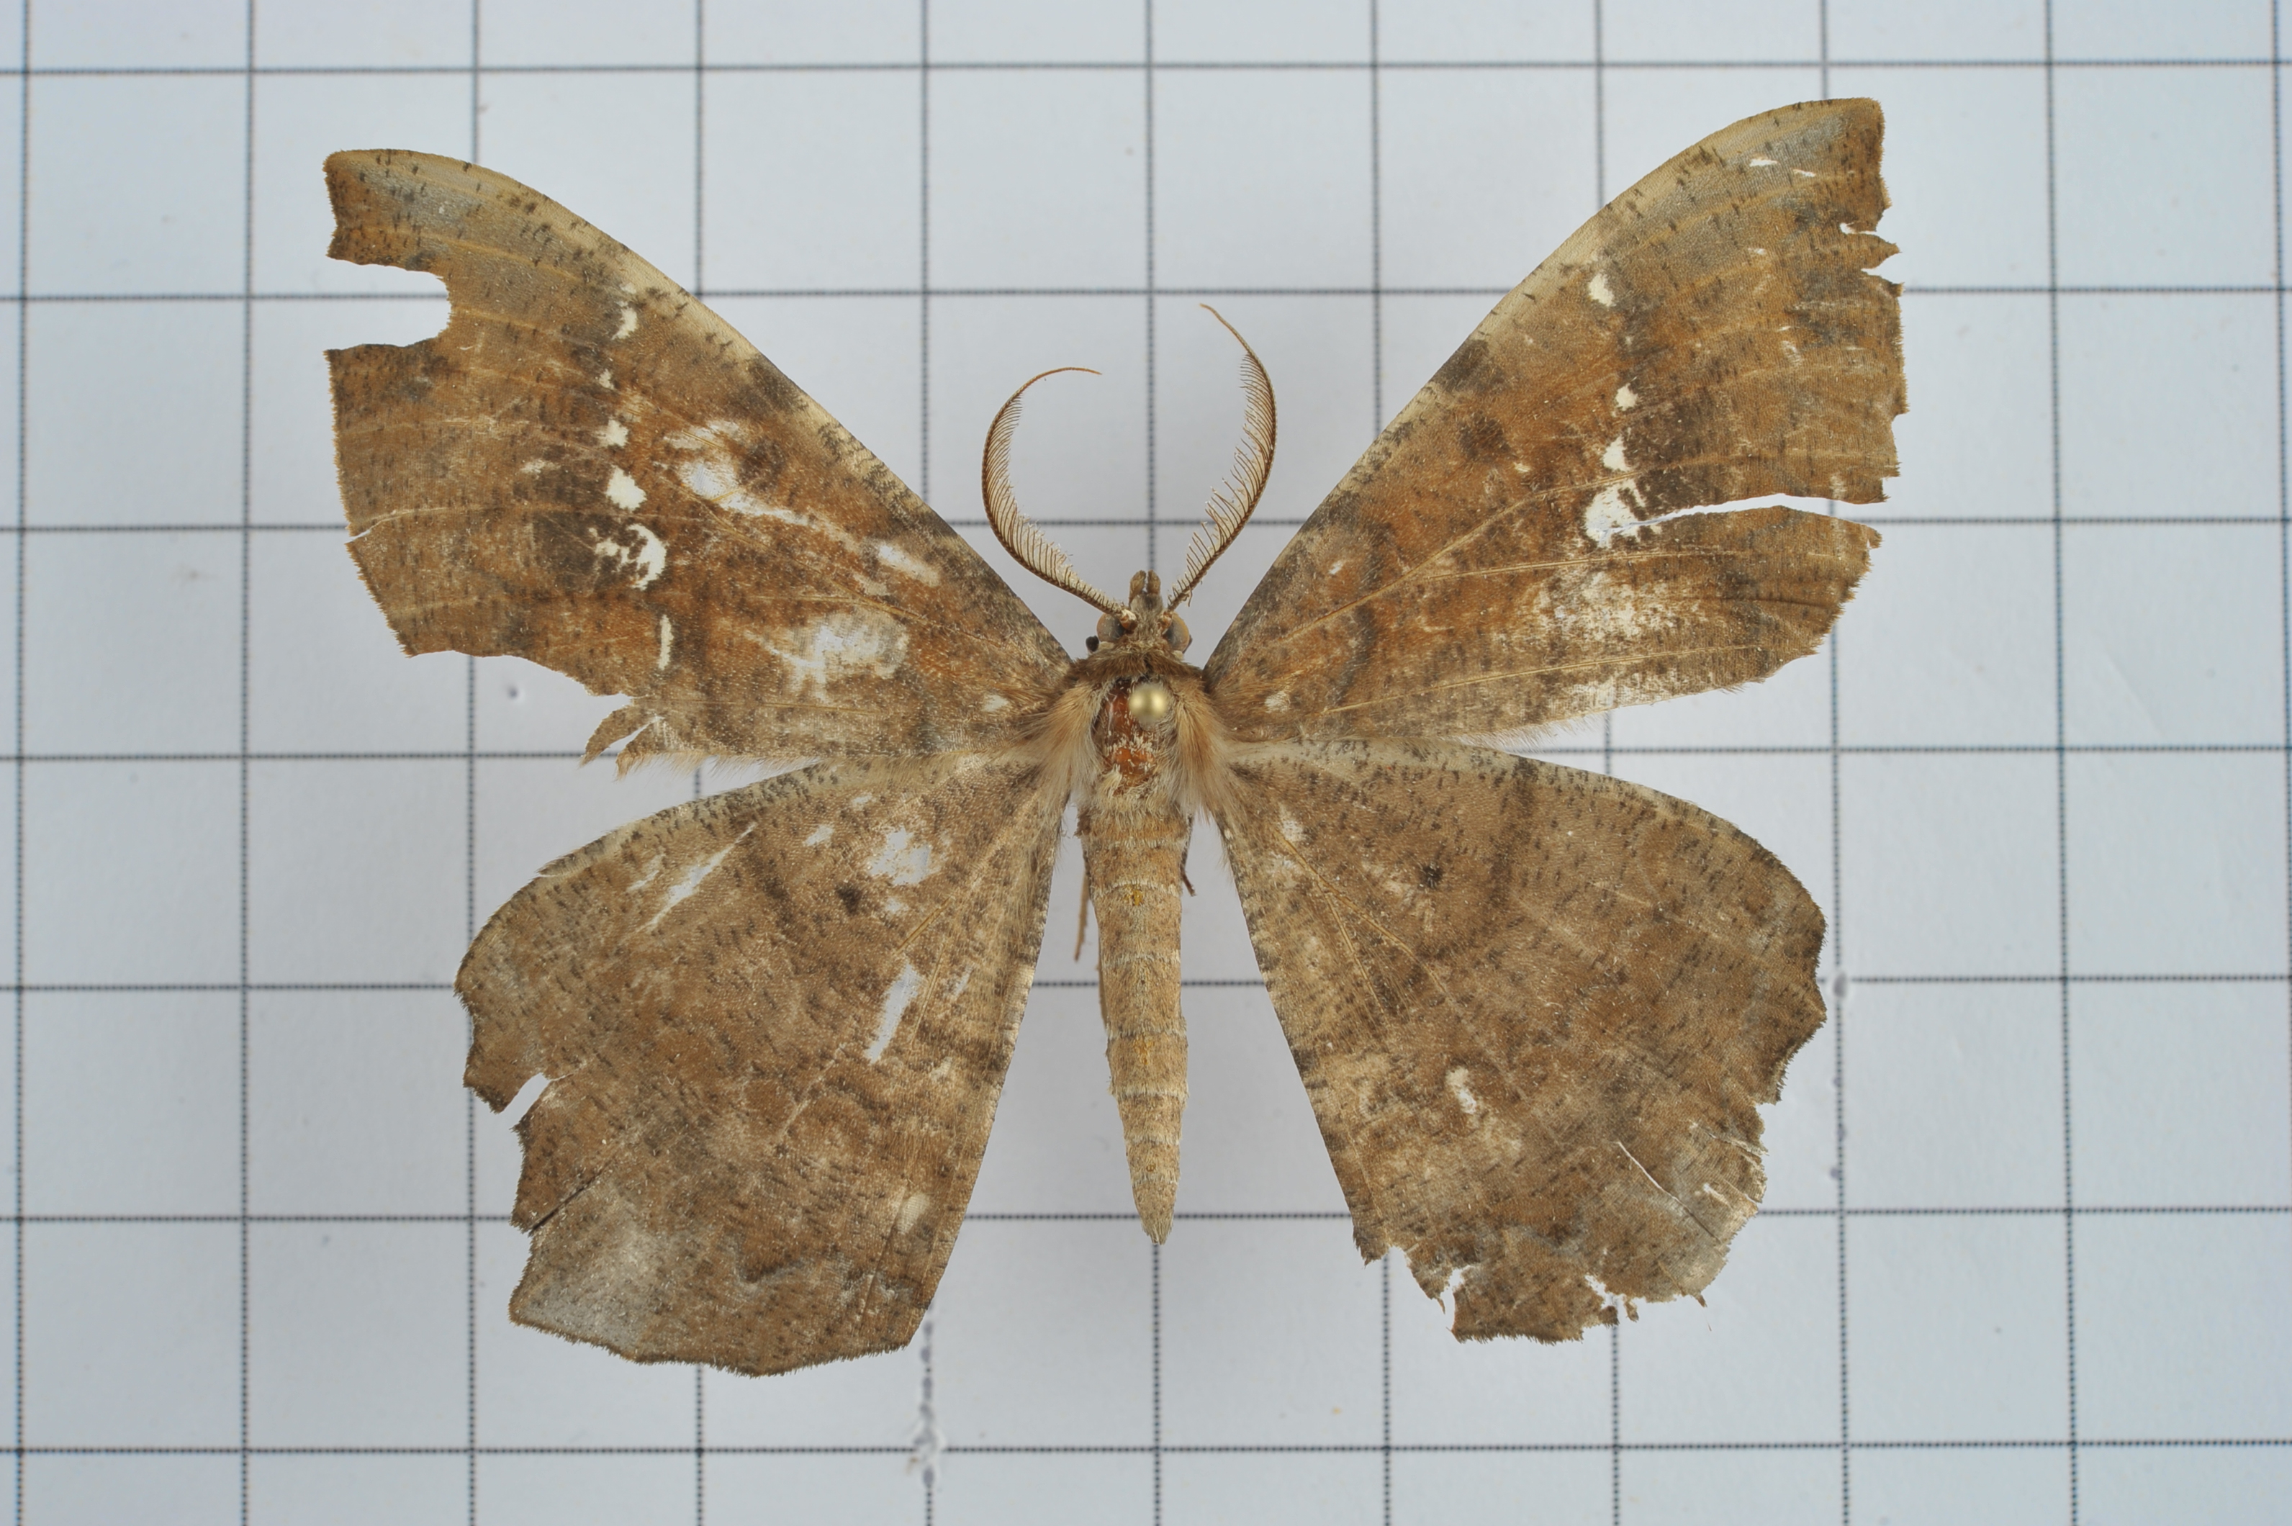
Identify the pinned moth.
Amblychia angeronaria
